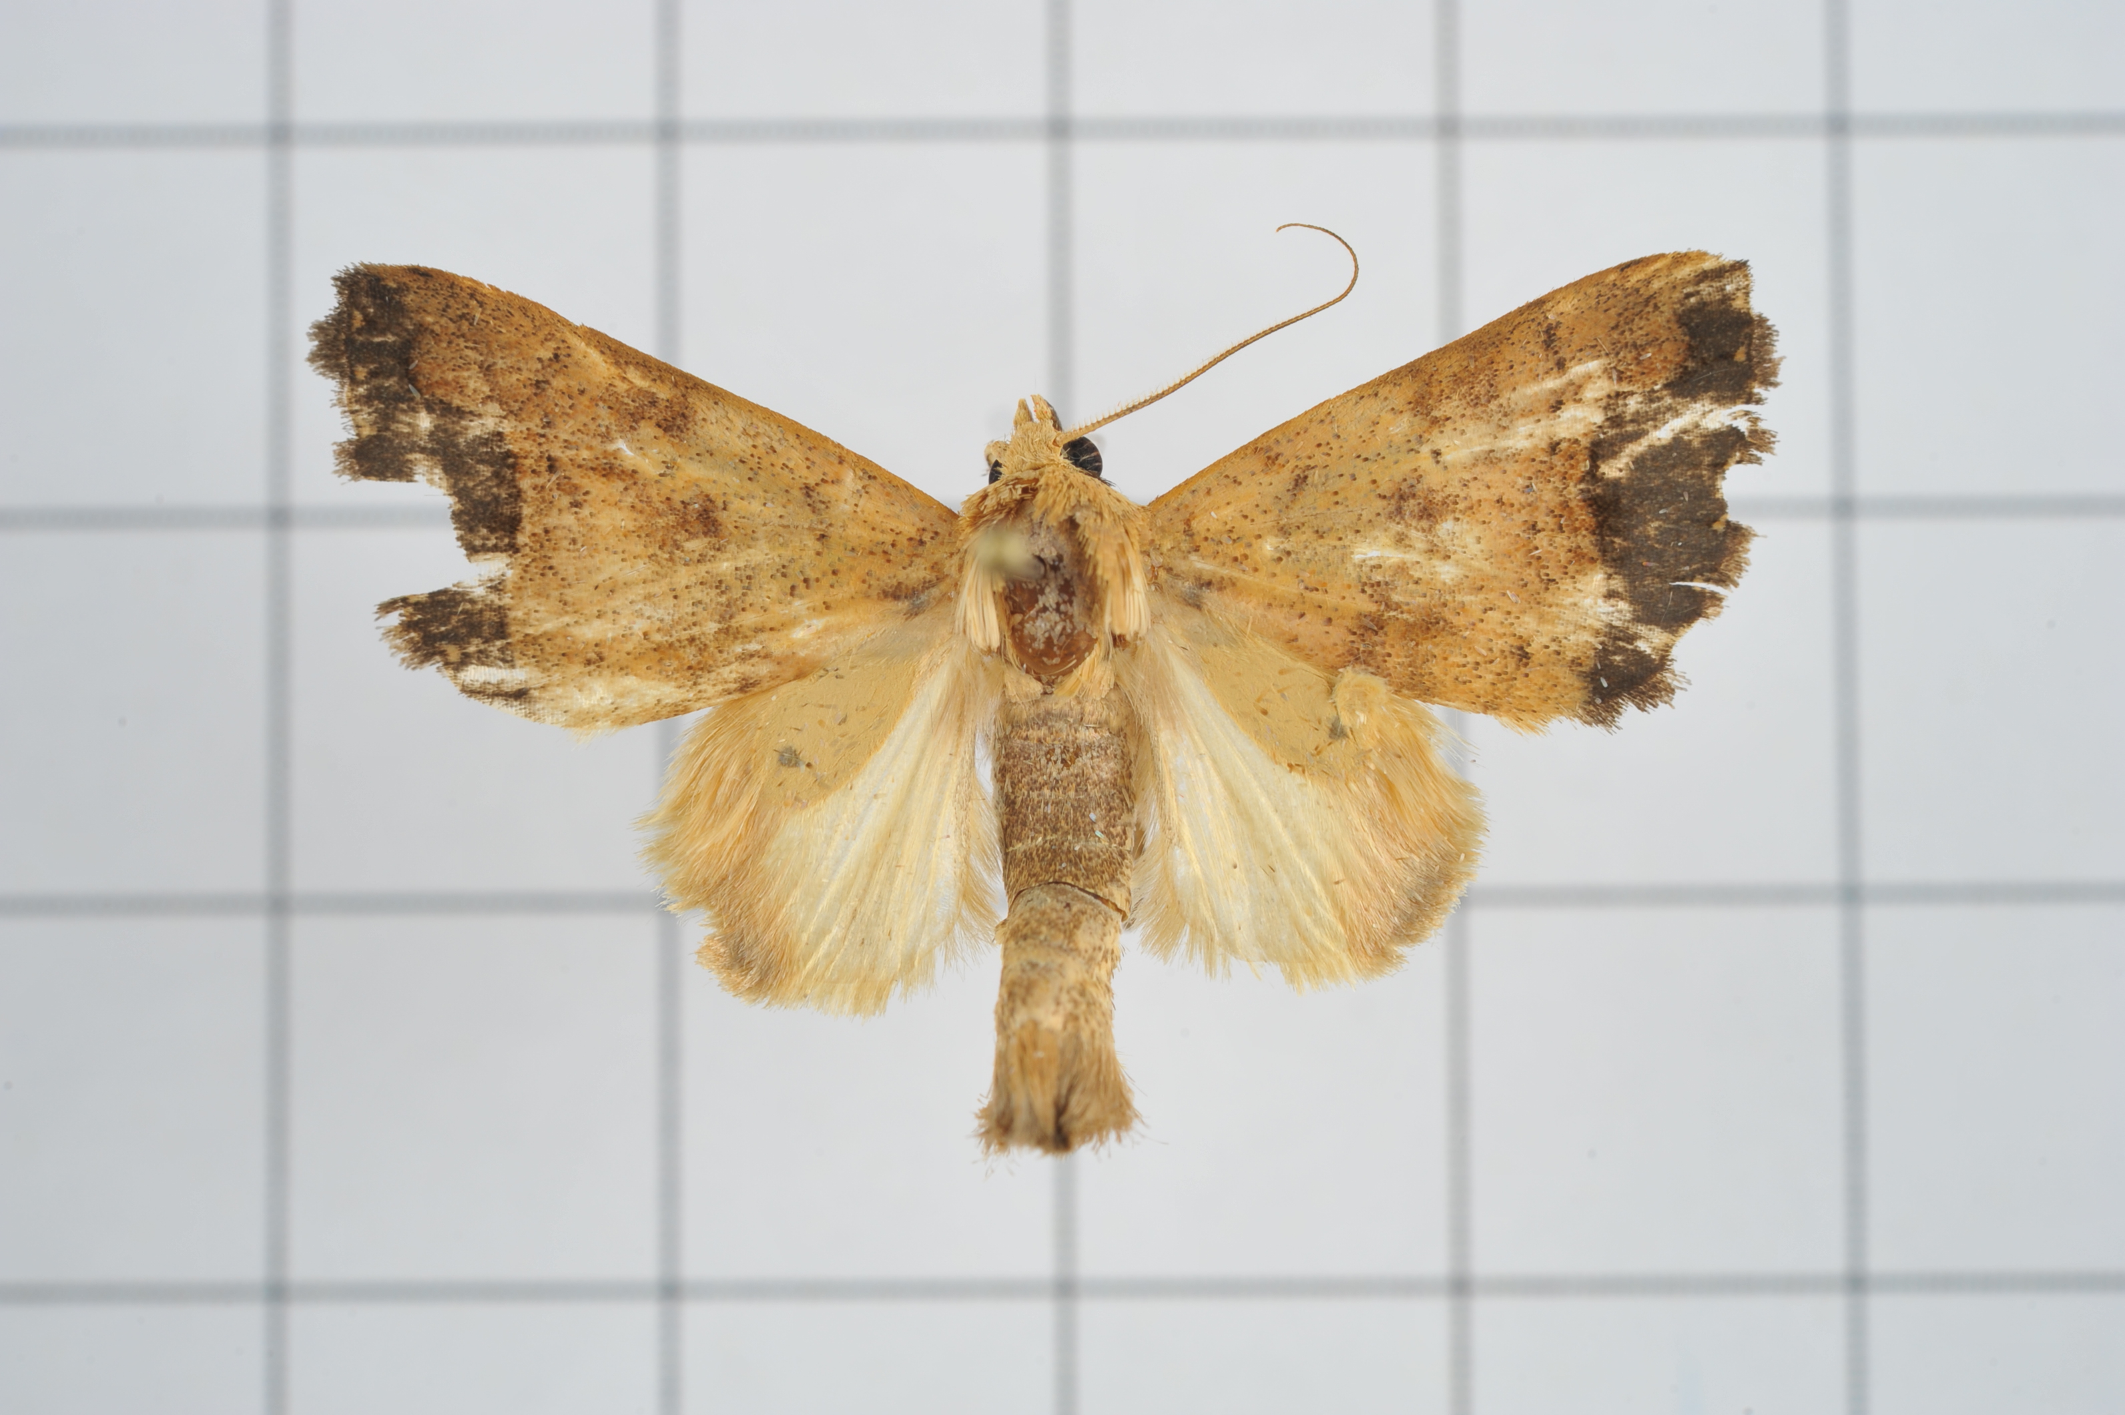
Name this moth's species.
Bocula diffisa
